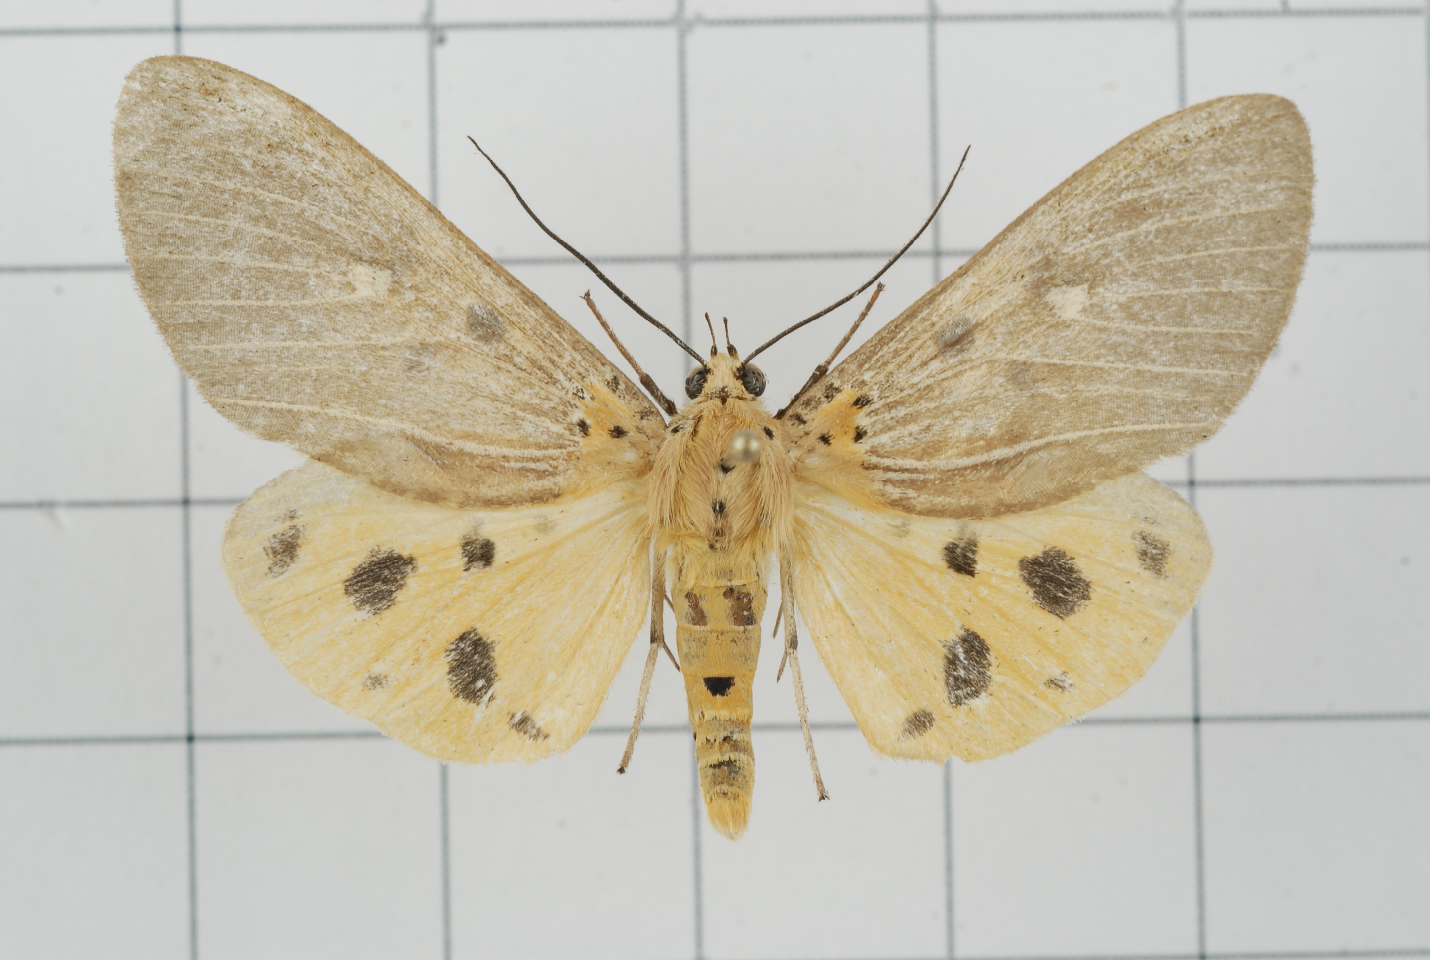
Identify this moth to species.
Asota caricae
